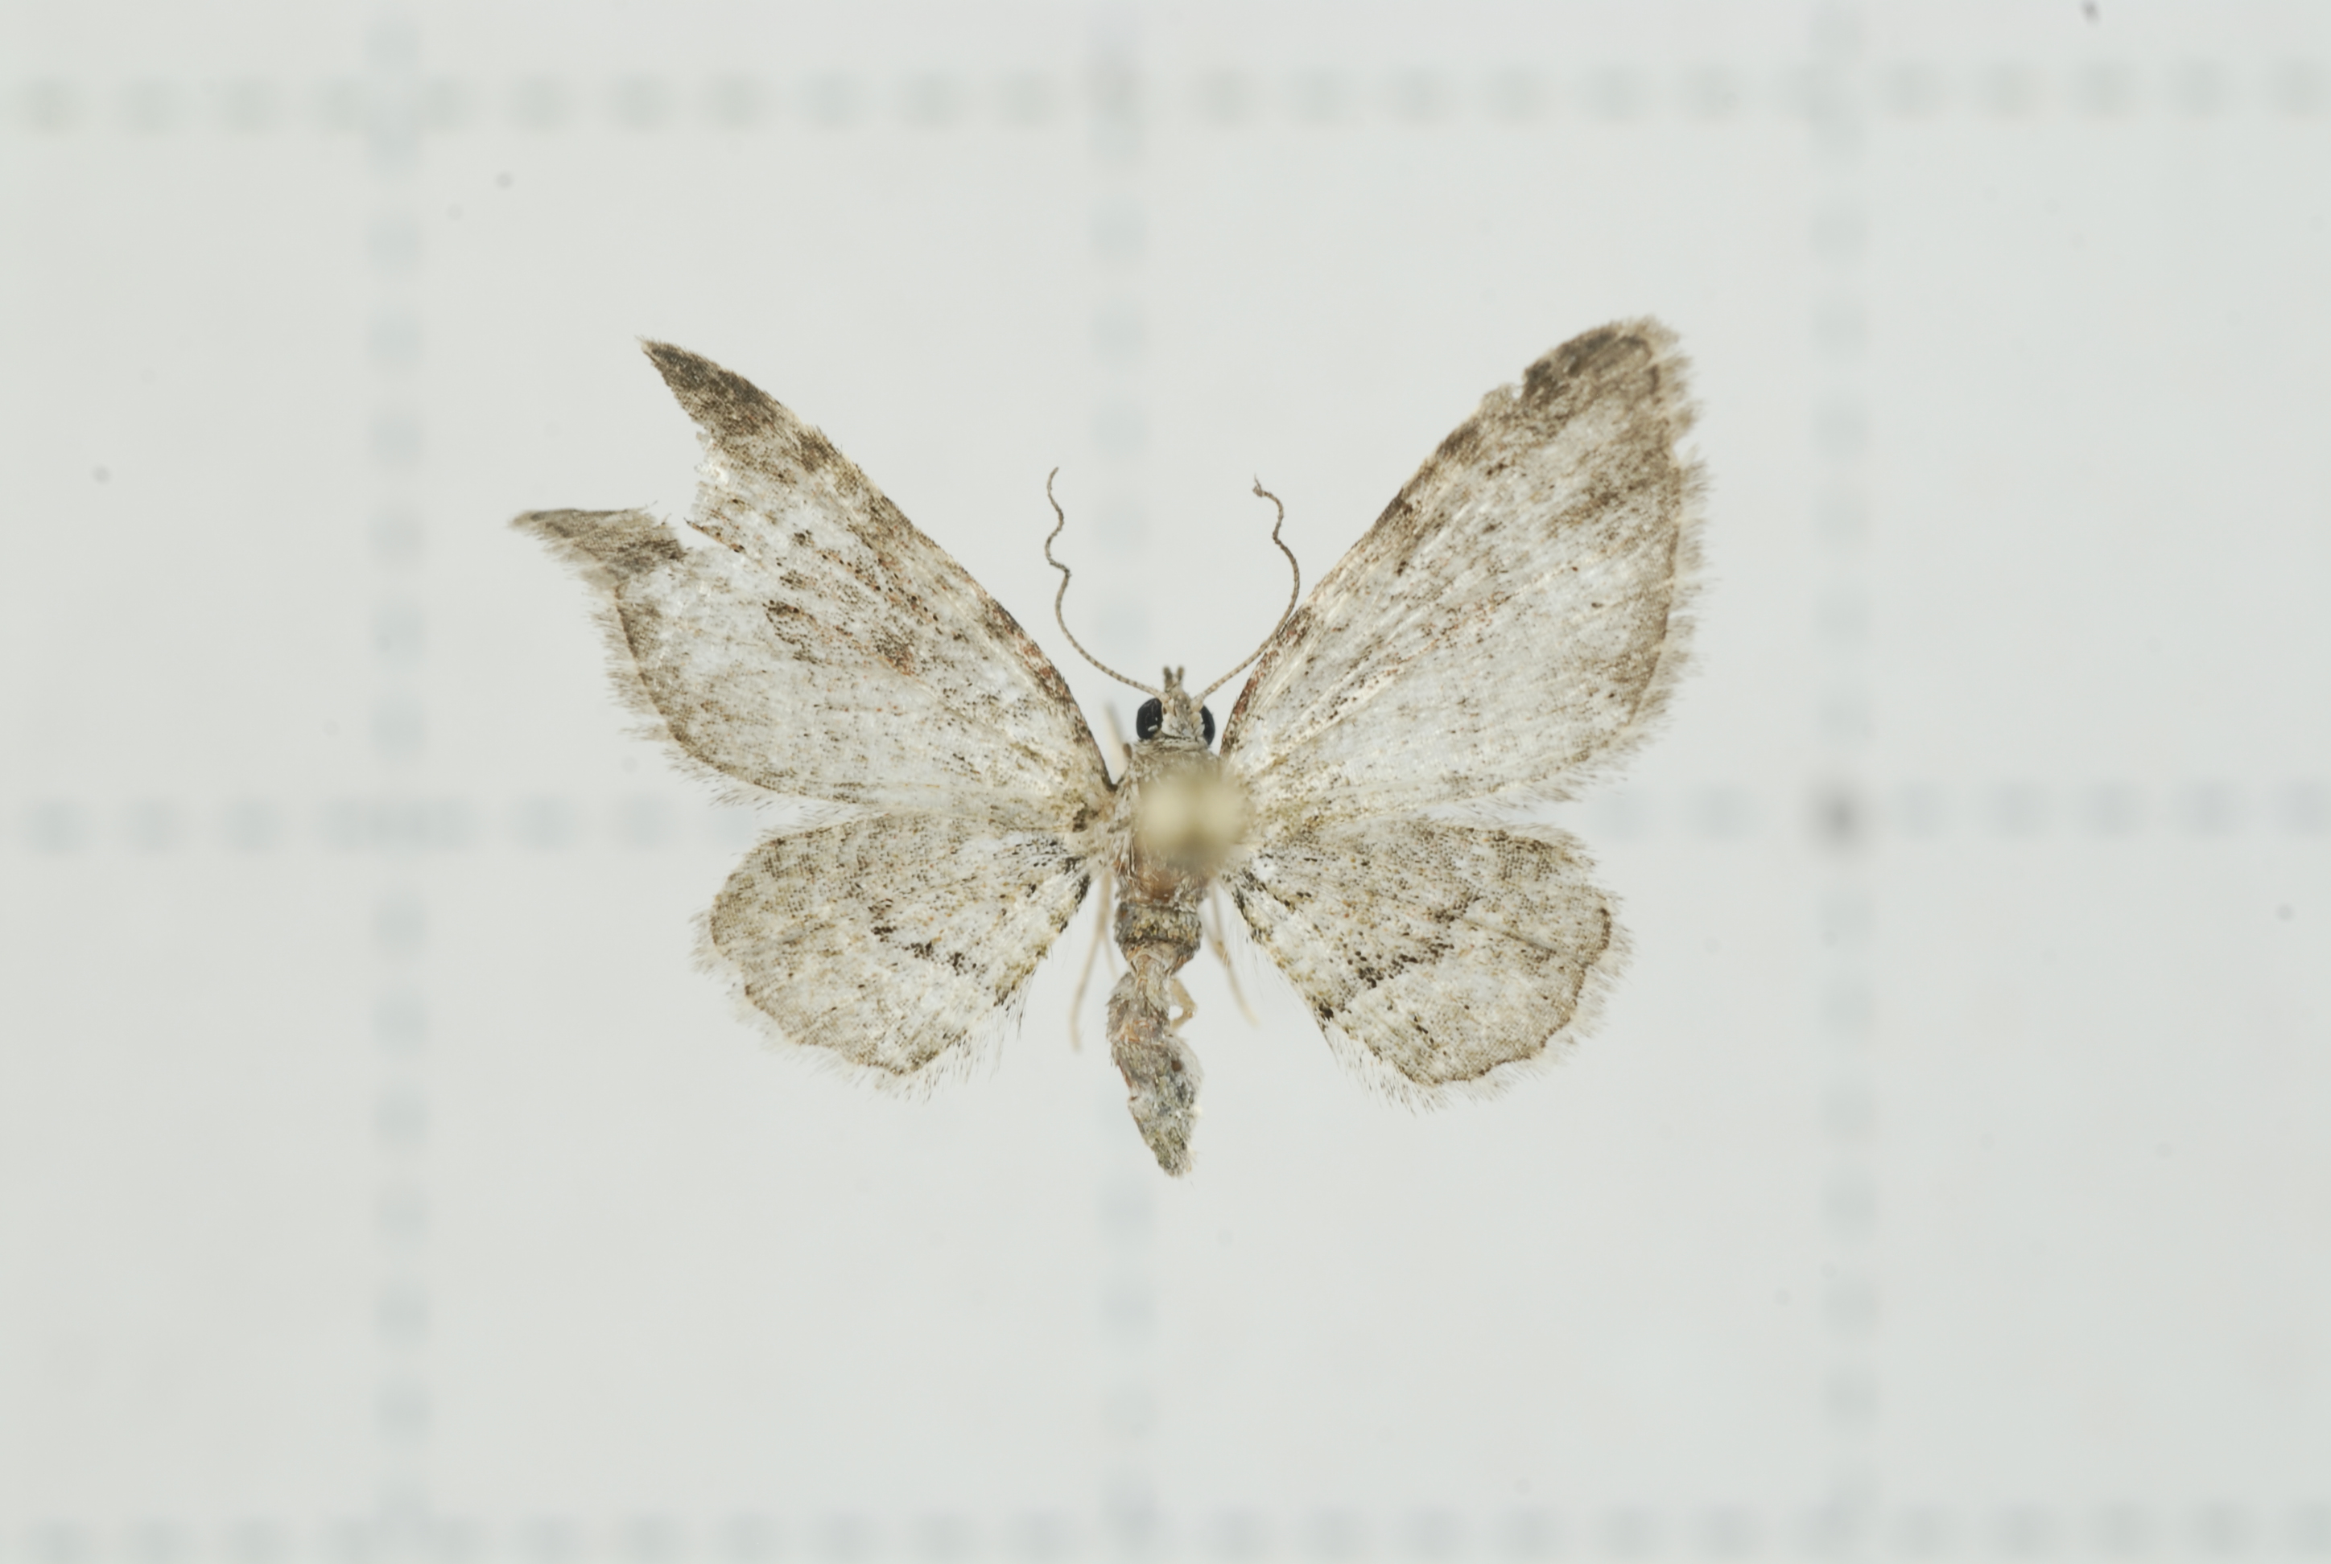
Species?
Calluga costalis
